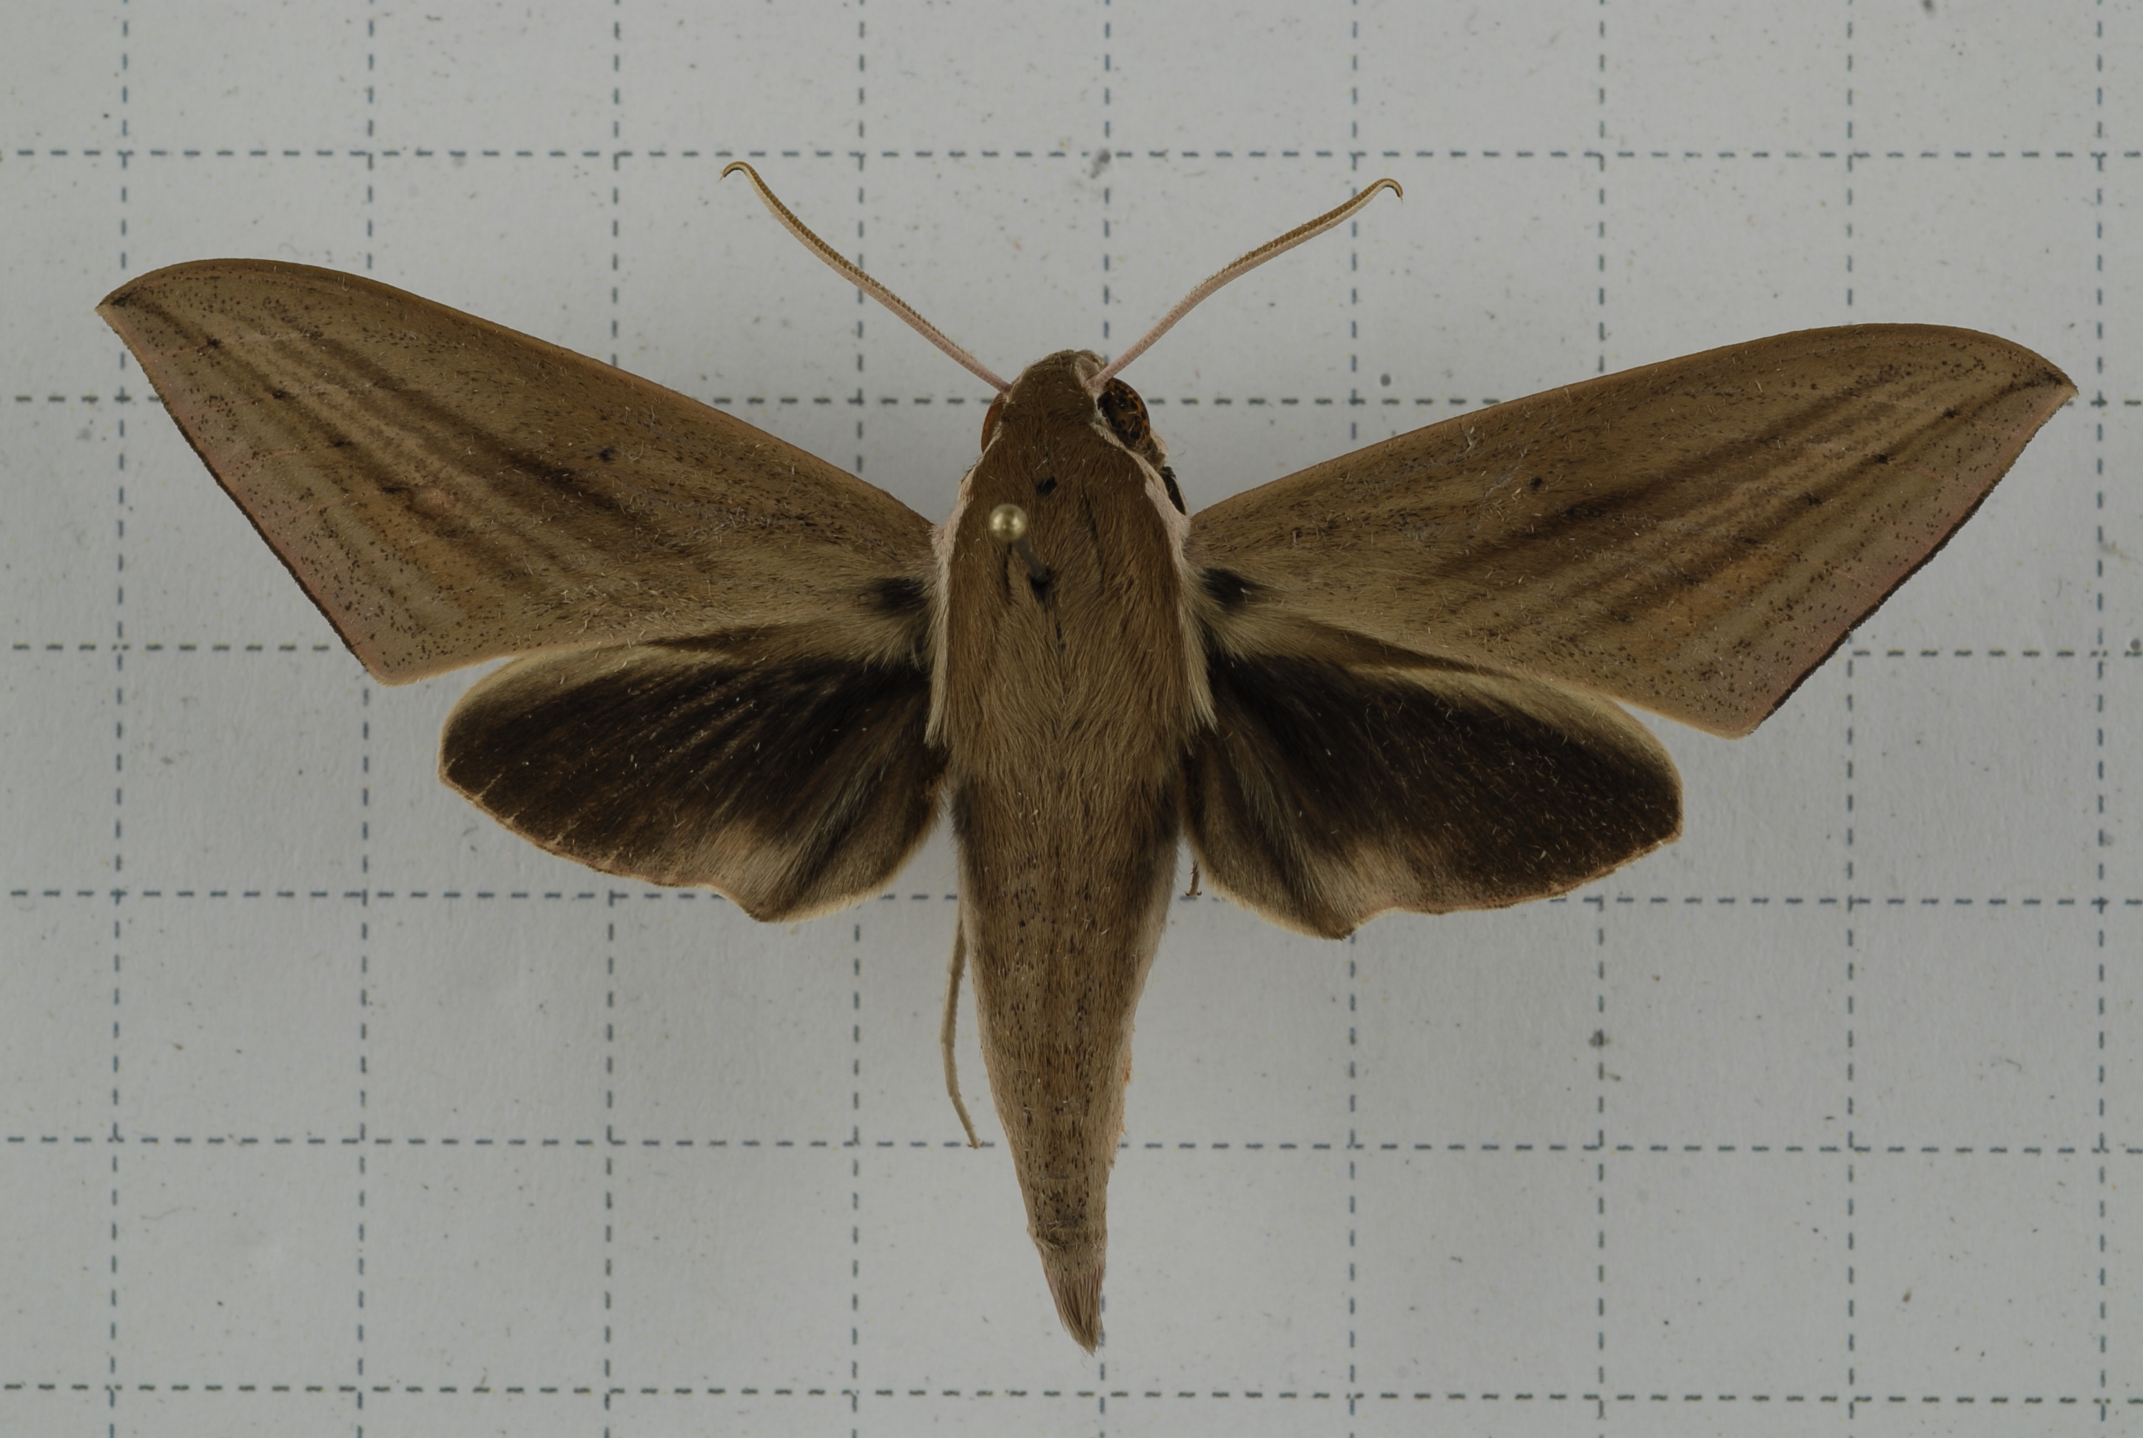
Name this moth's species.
Theretra lucasii
